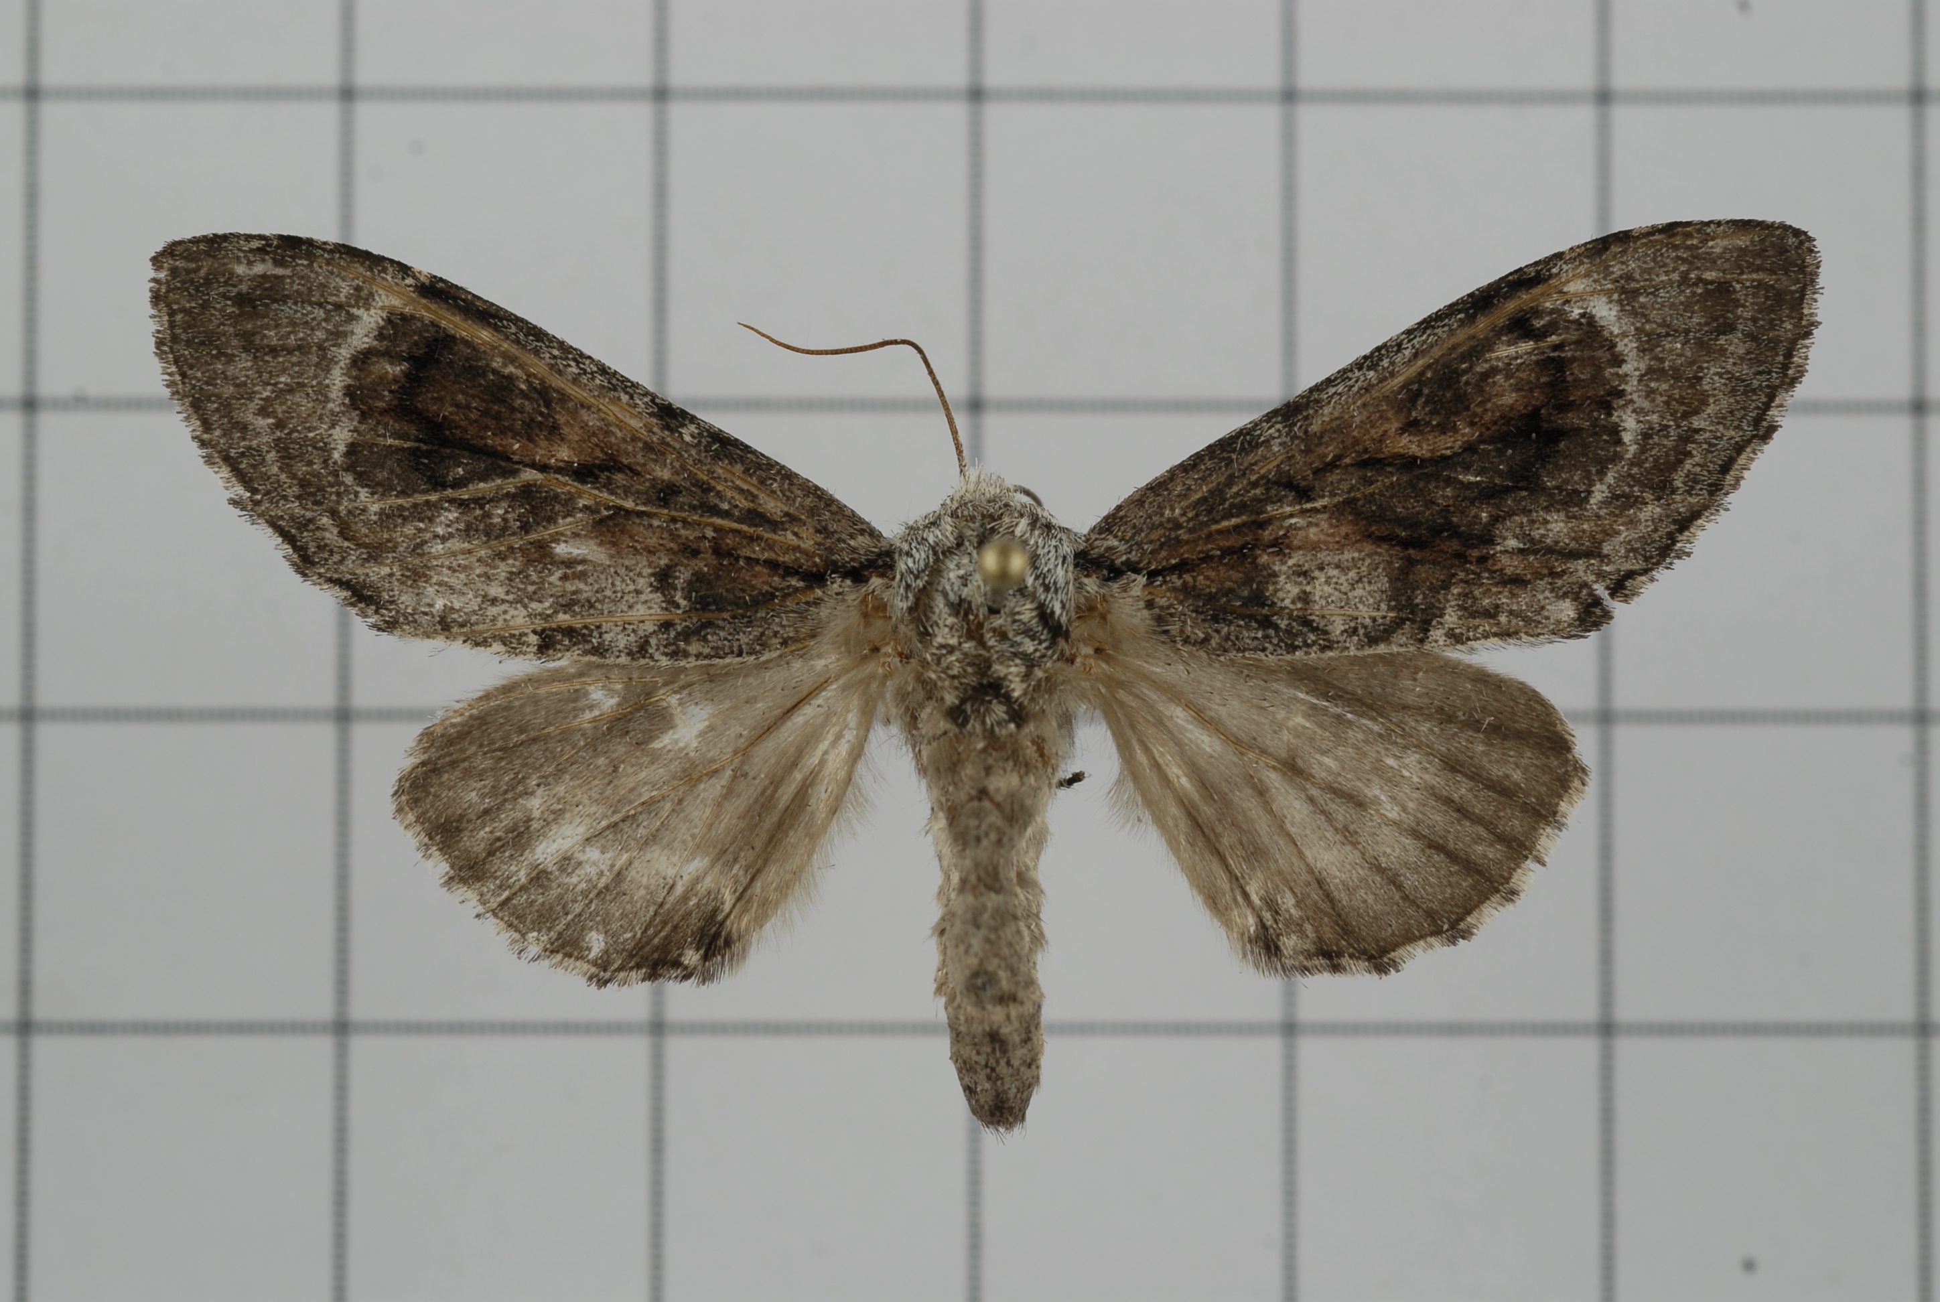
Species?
Fentonia baibarana
